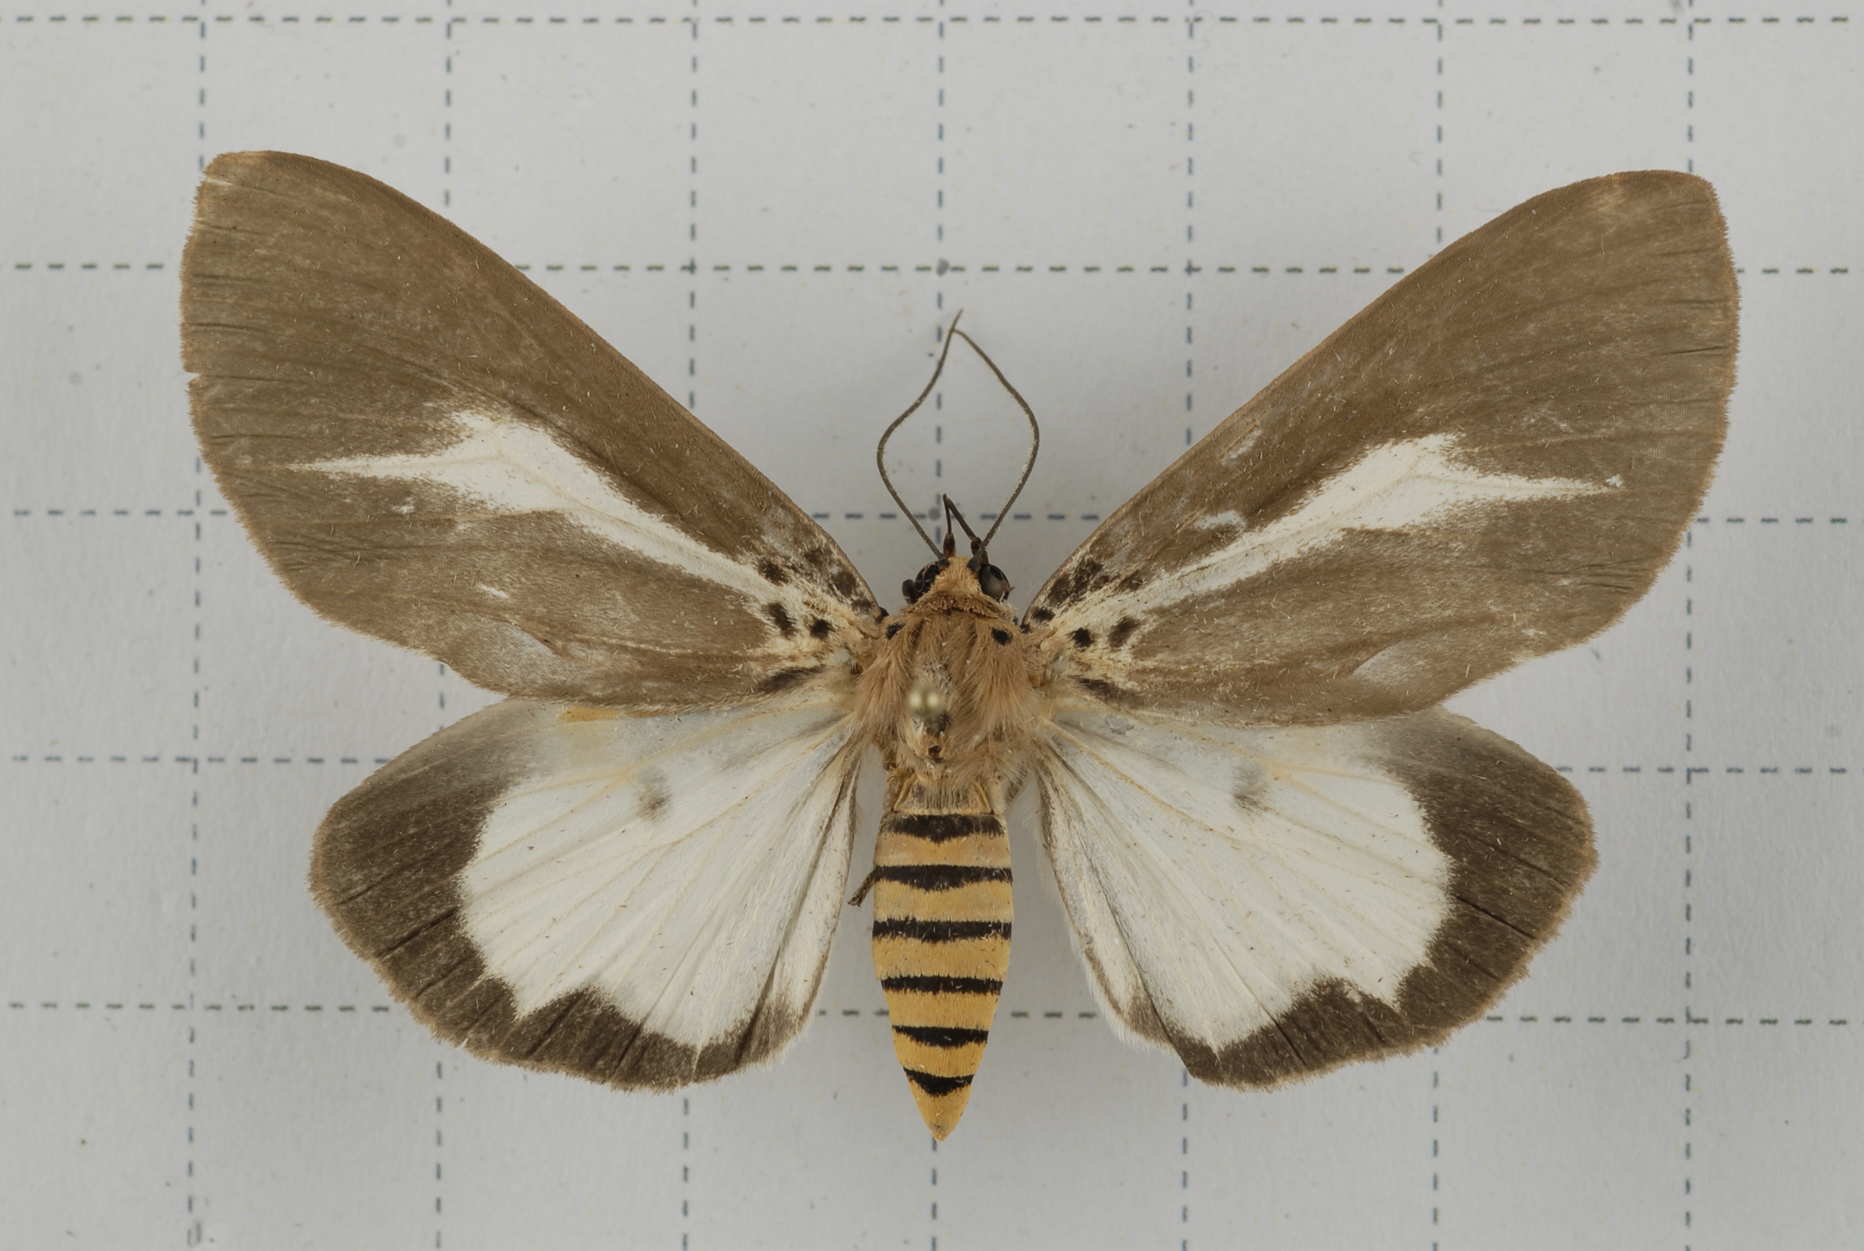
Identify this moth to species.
Asota heliconia zebrina
